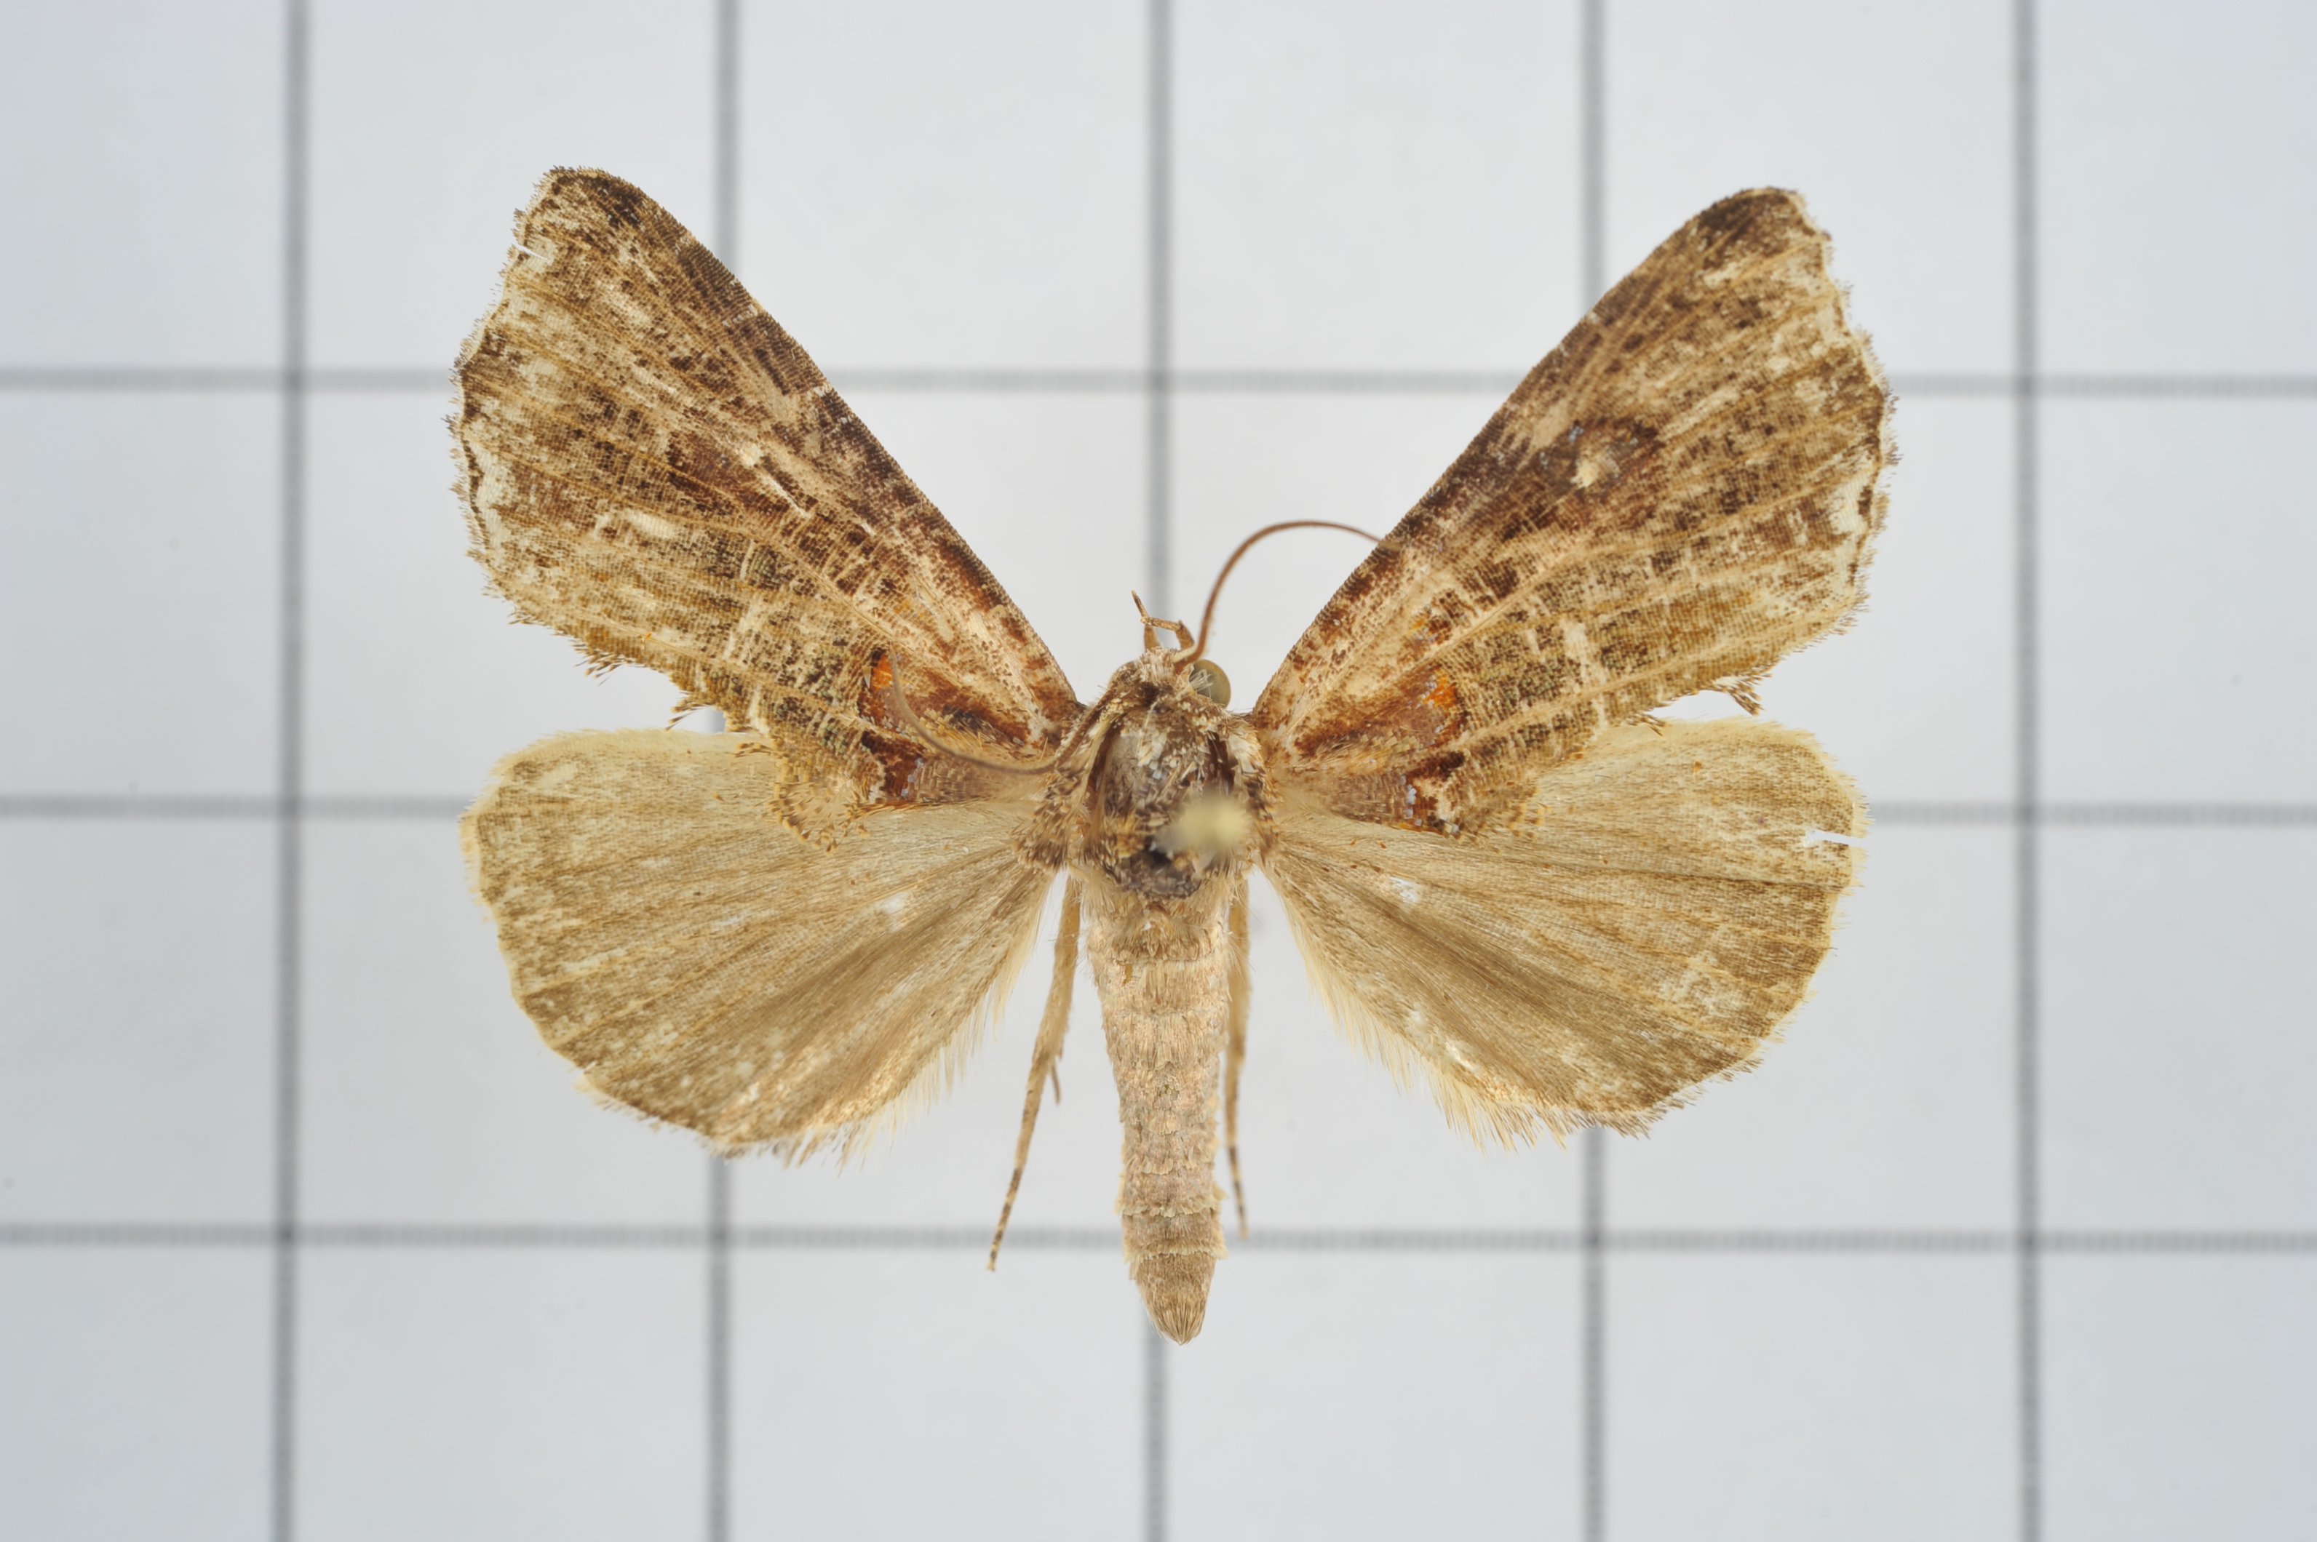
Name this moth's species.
Pilipectus taiwanus
